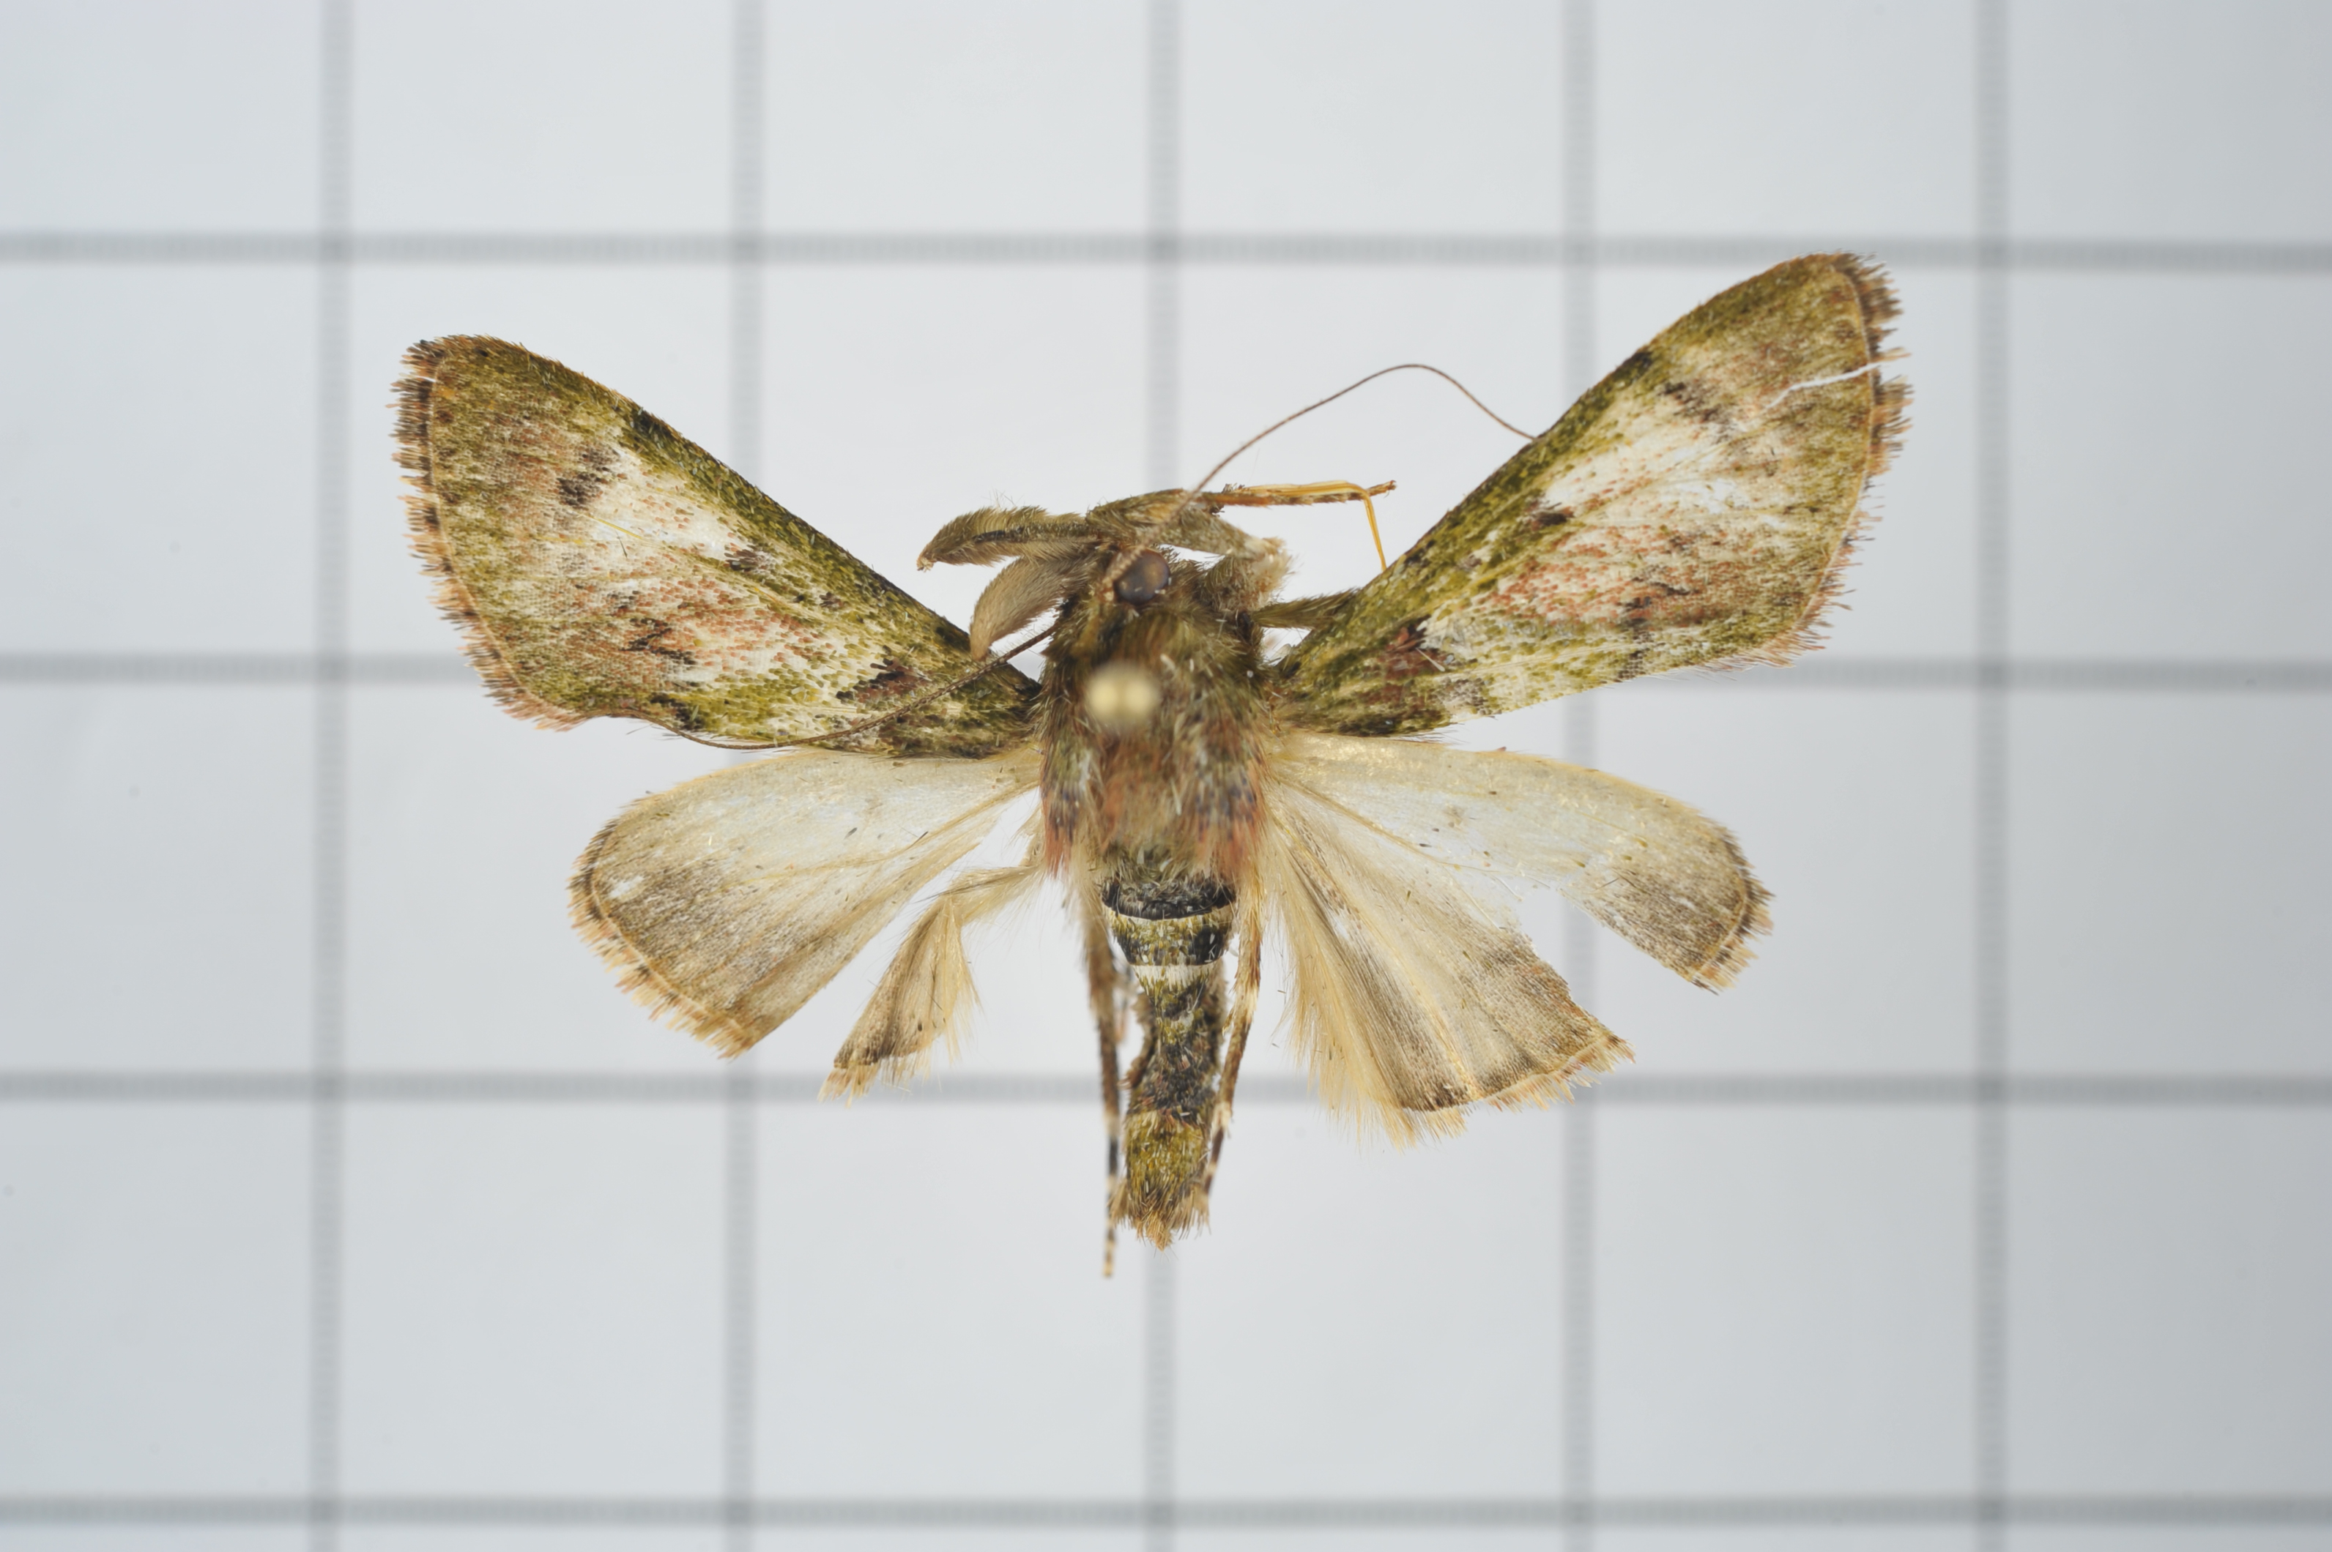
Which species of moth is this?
Teliphasa nubilosa
